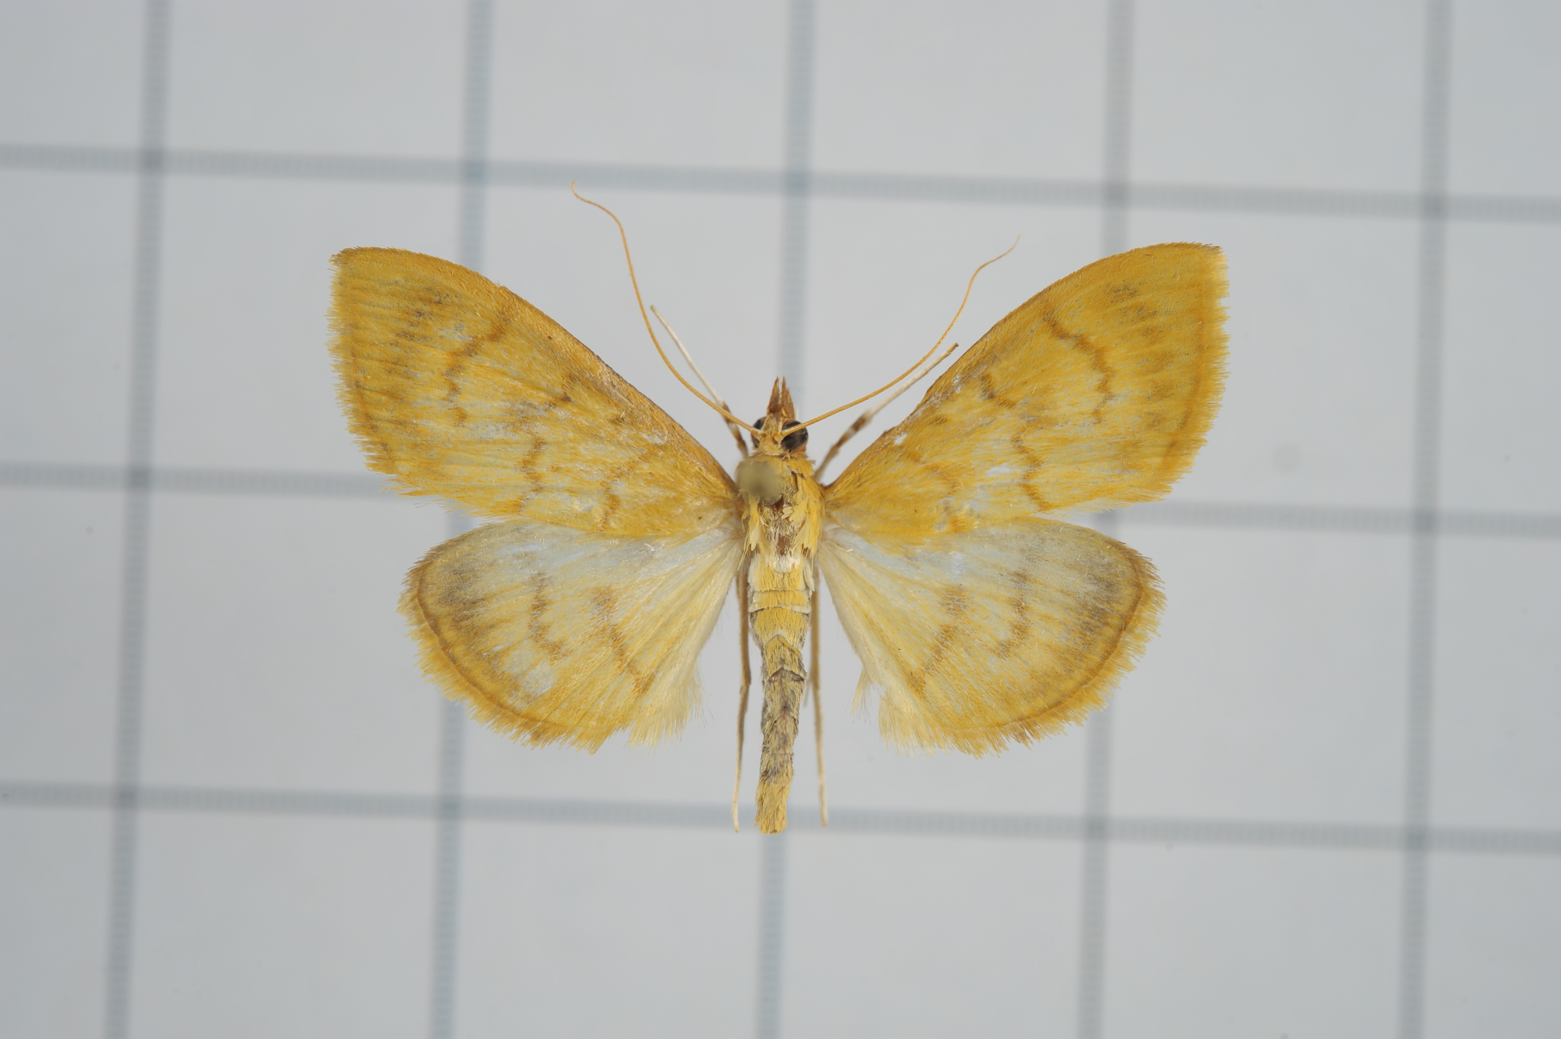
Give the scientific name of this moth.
Ecpyrrhorrhoe celatalis
